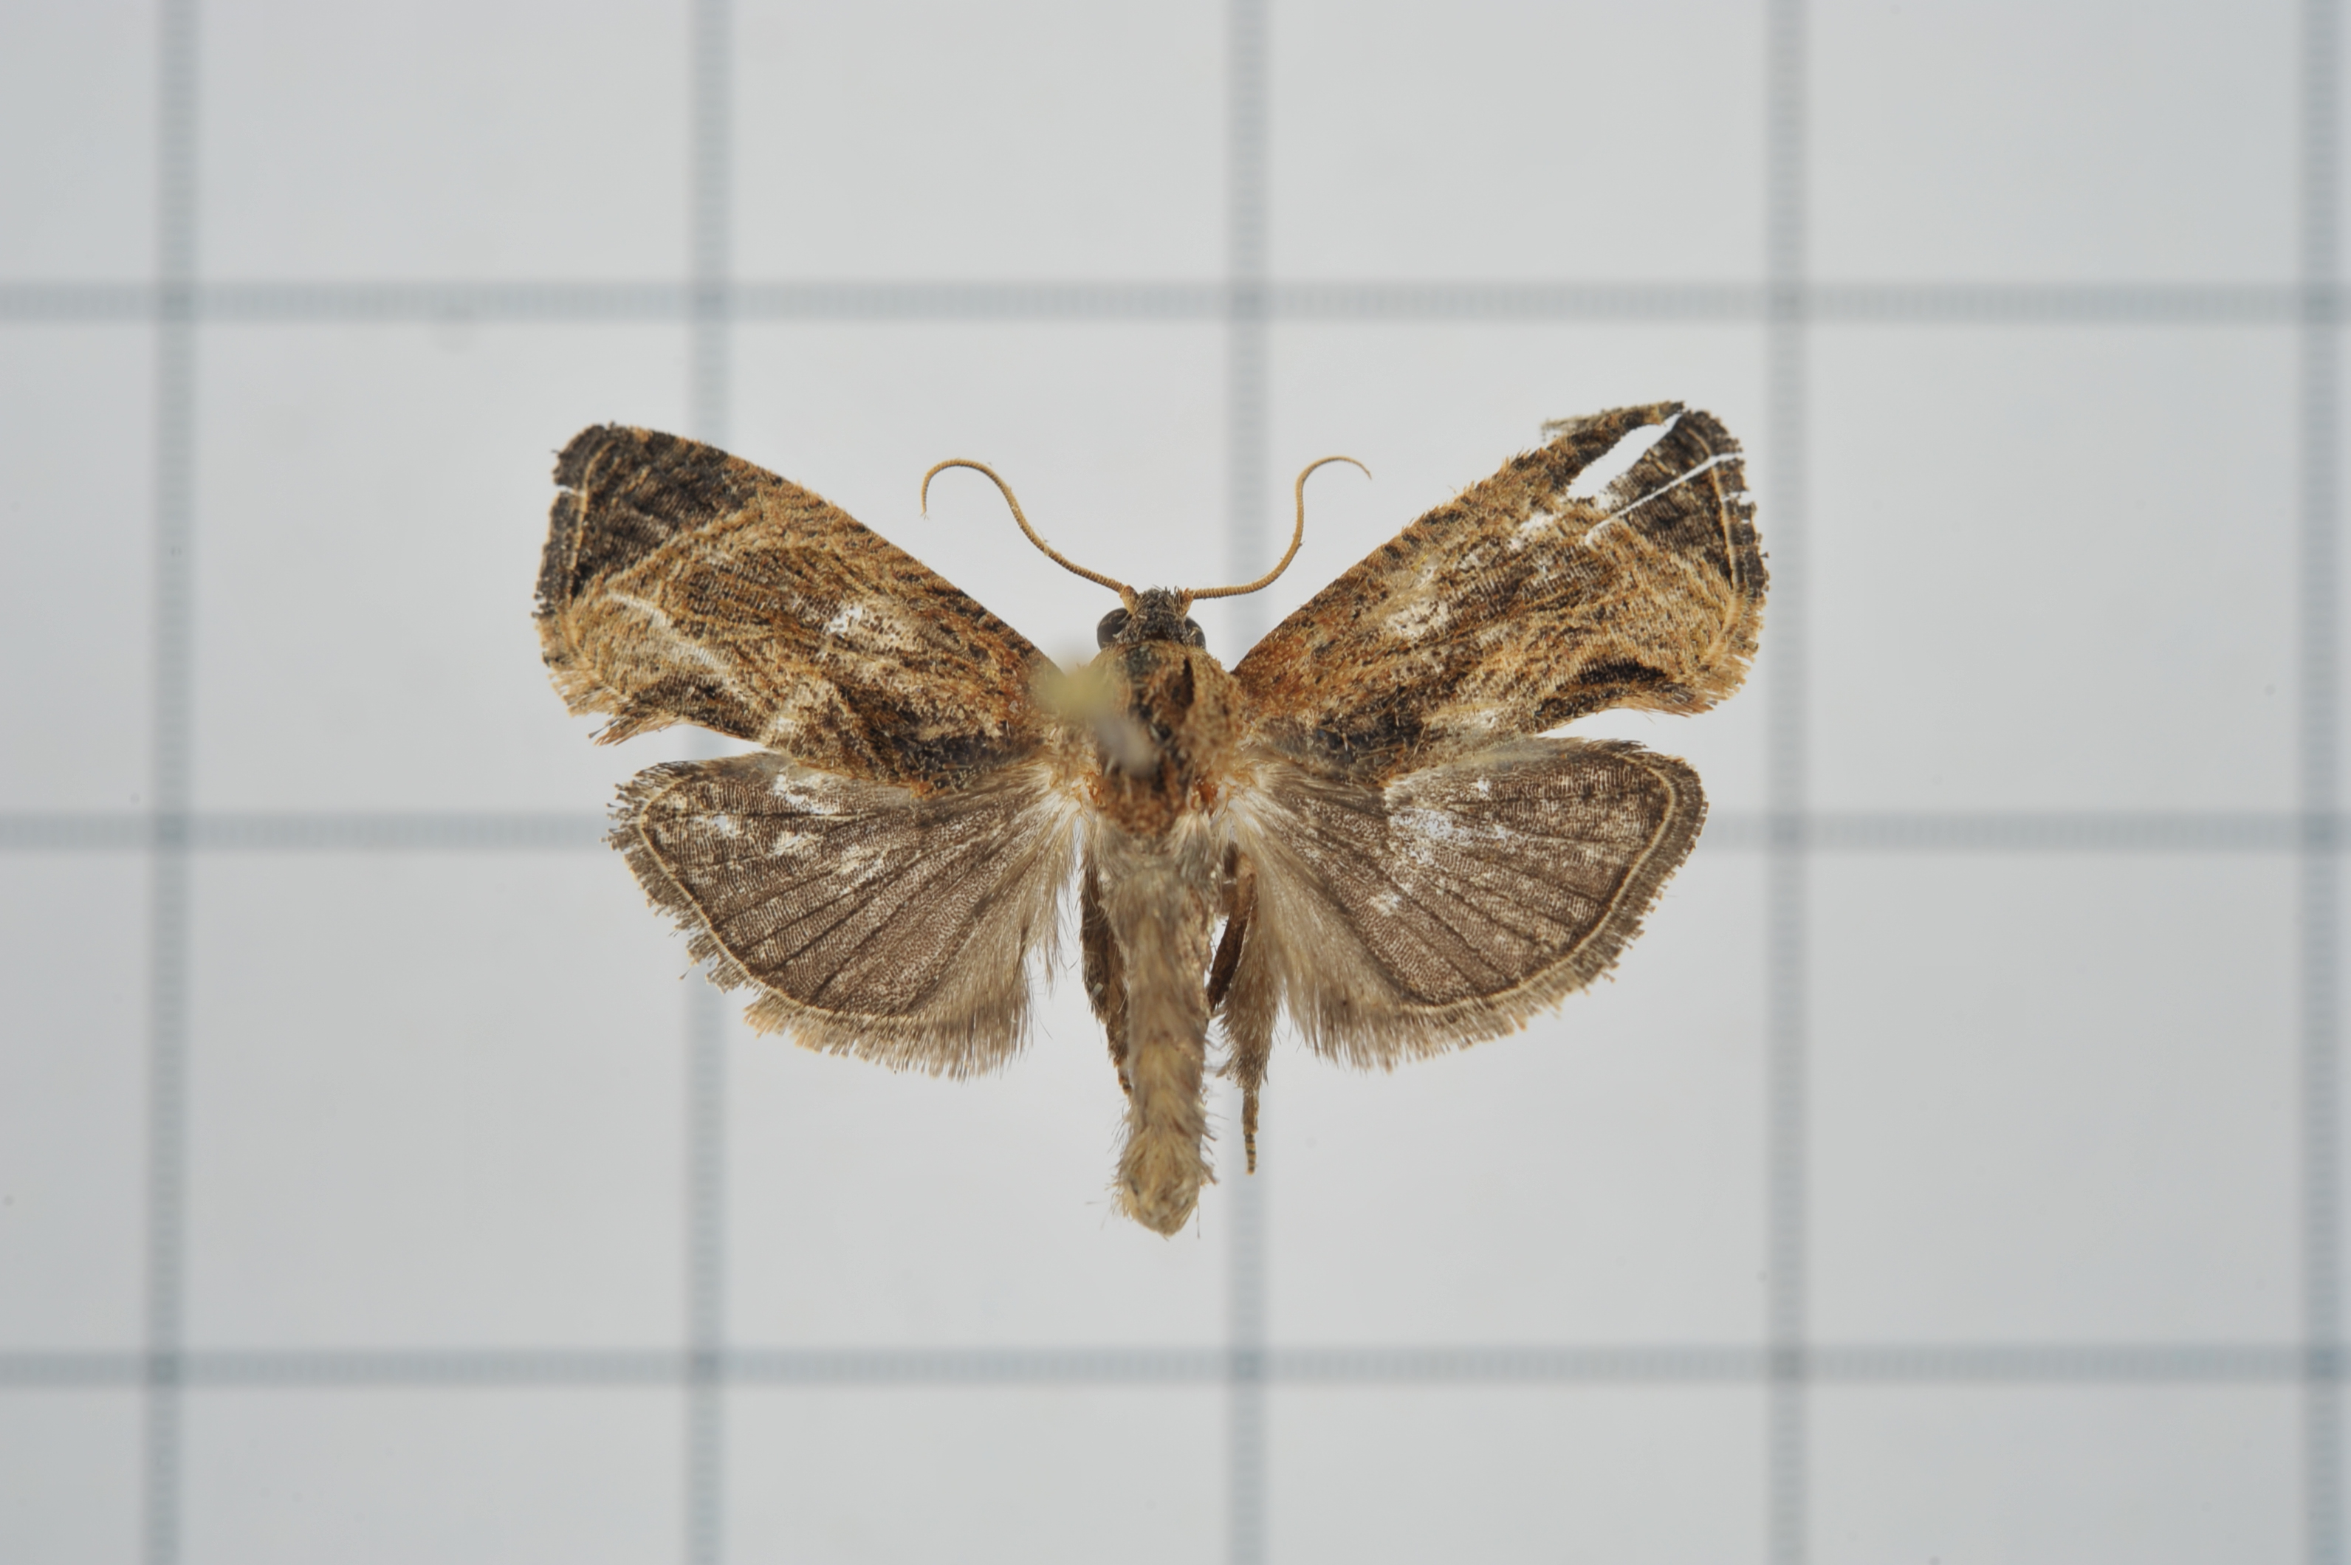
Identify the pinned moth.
Cryptophlebia repletana
